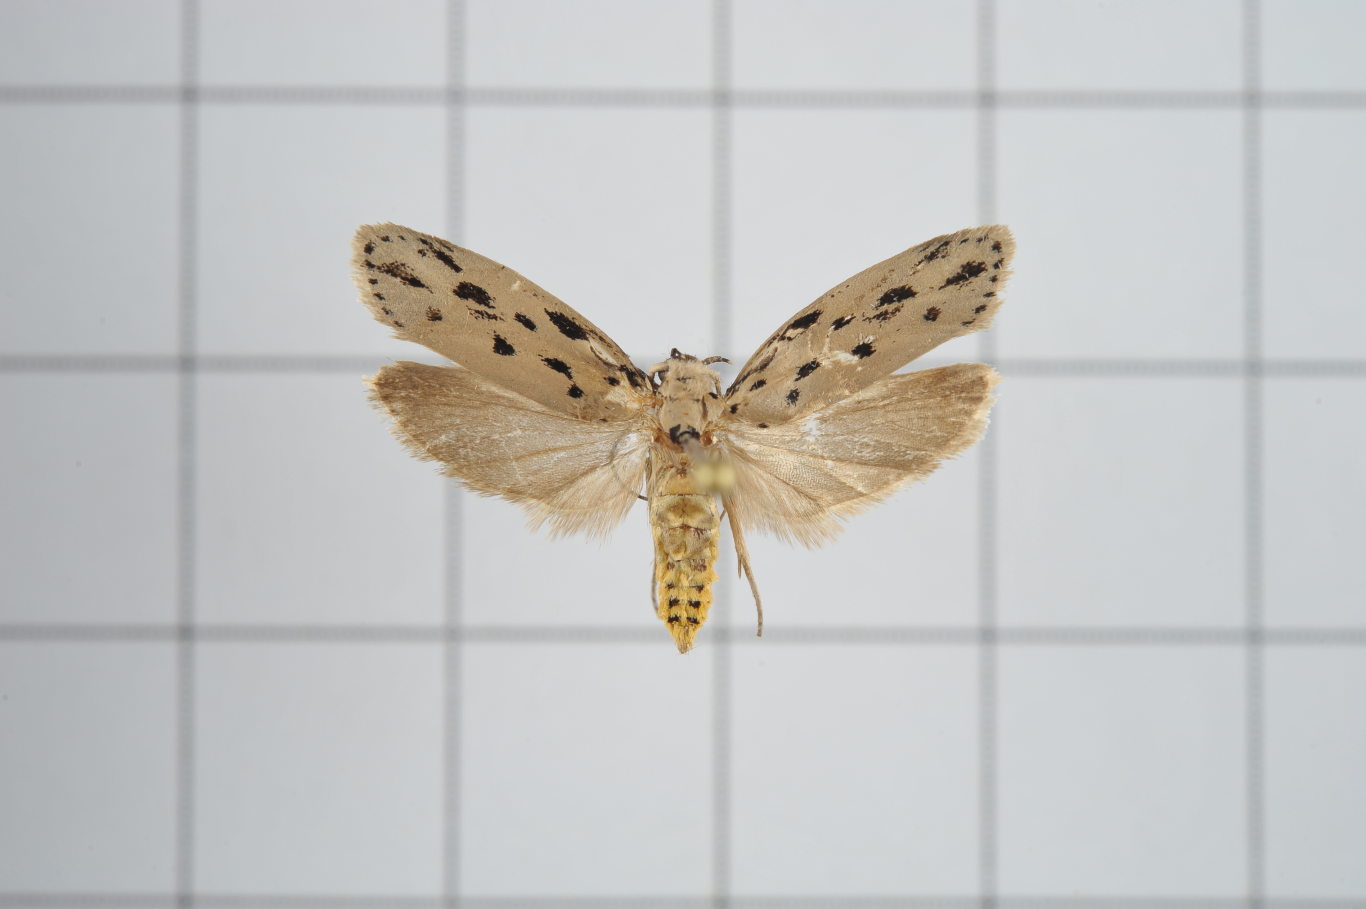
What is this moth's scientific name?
Ethmia crocosoma
